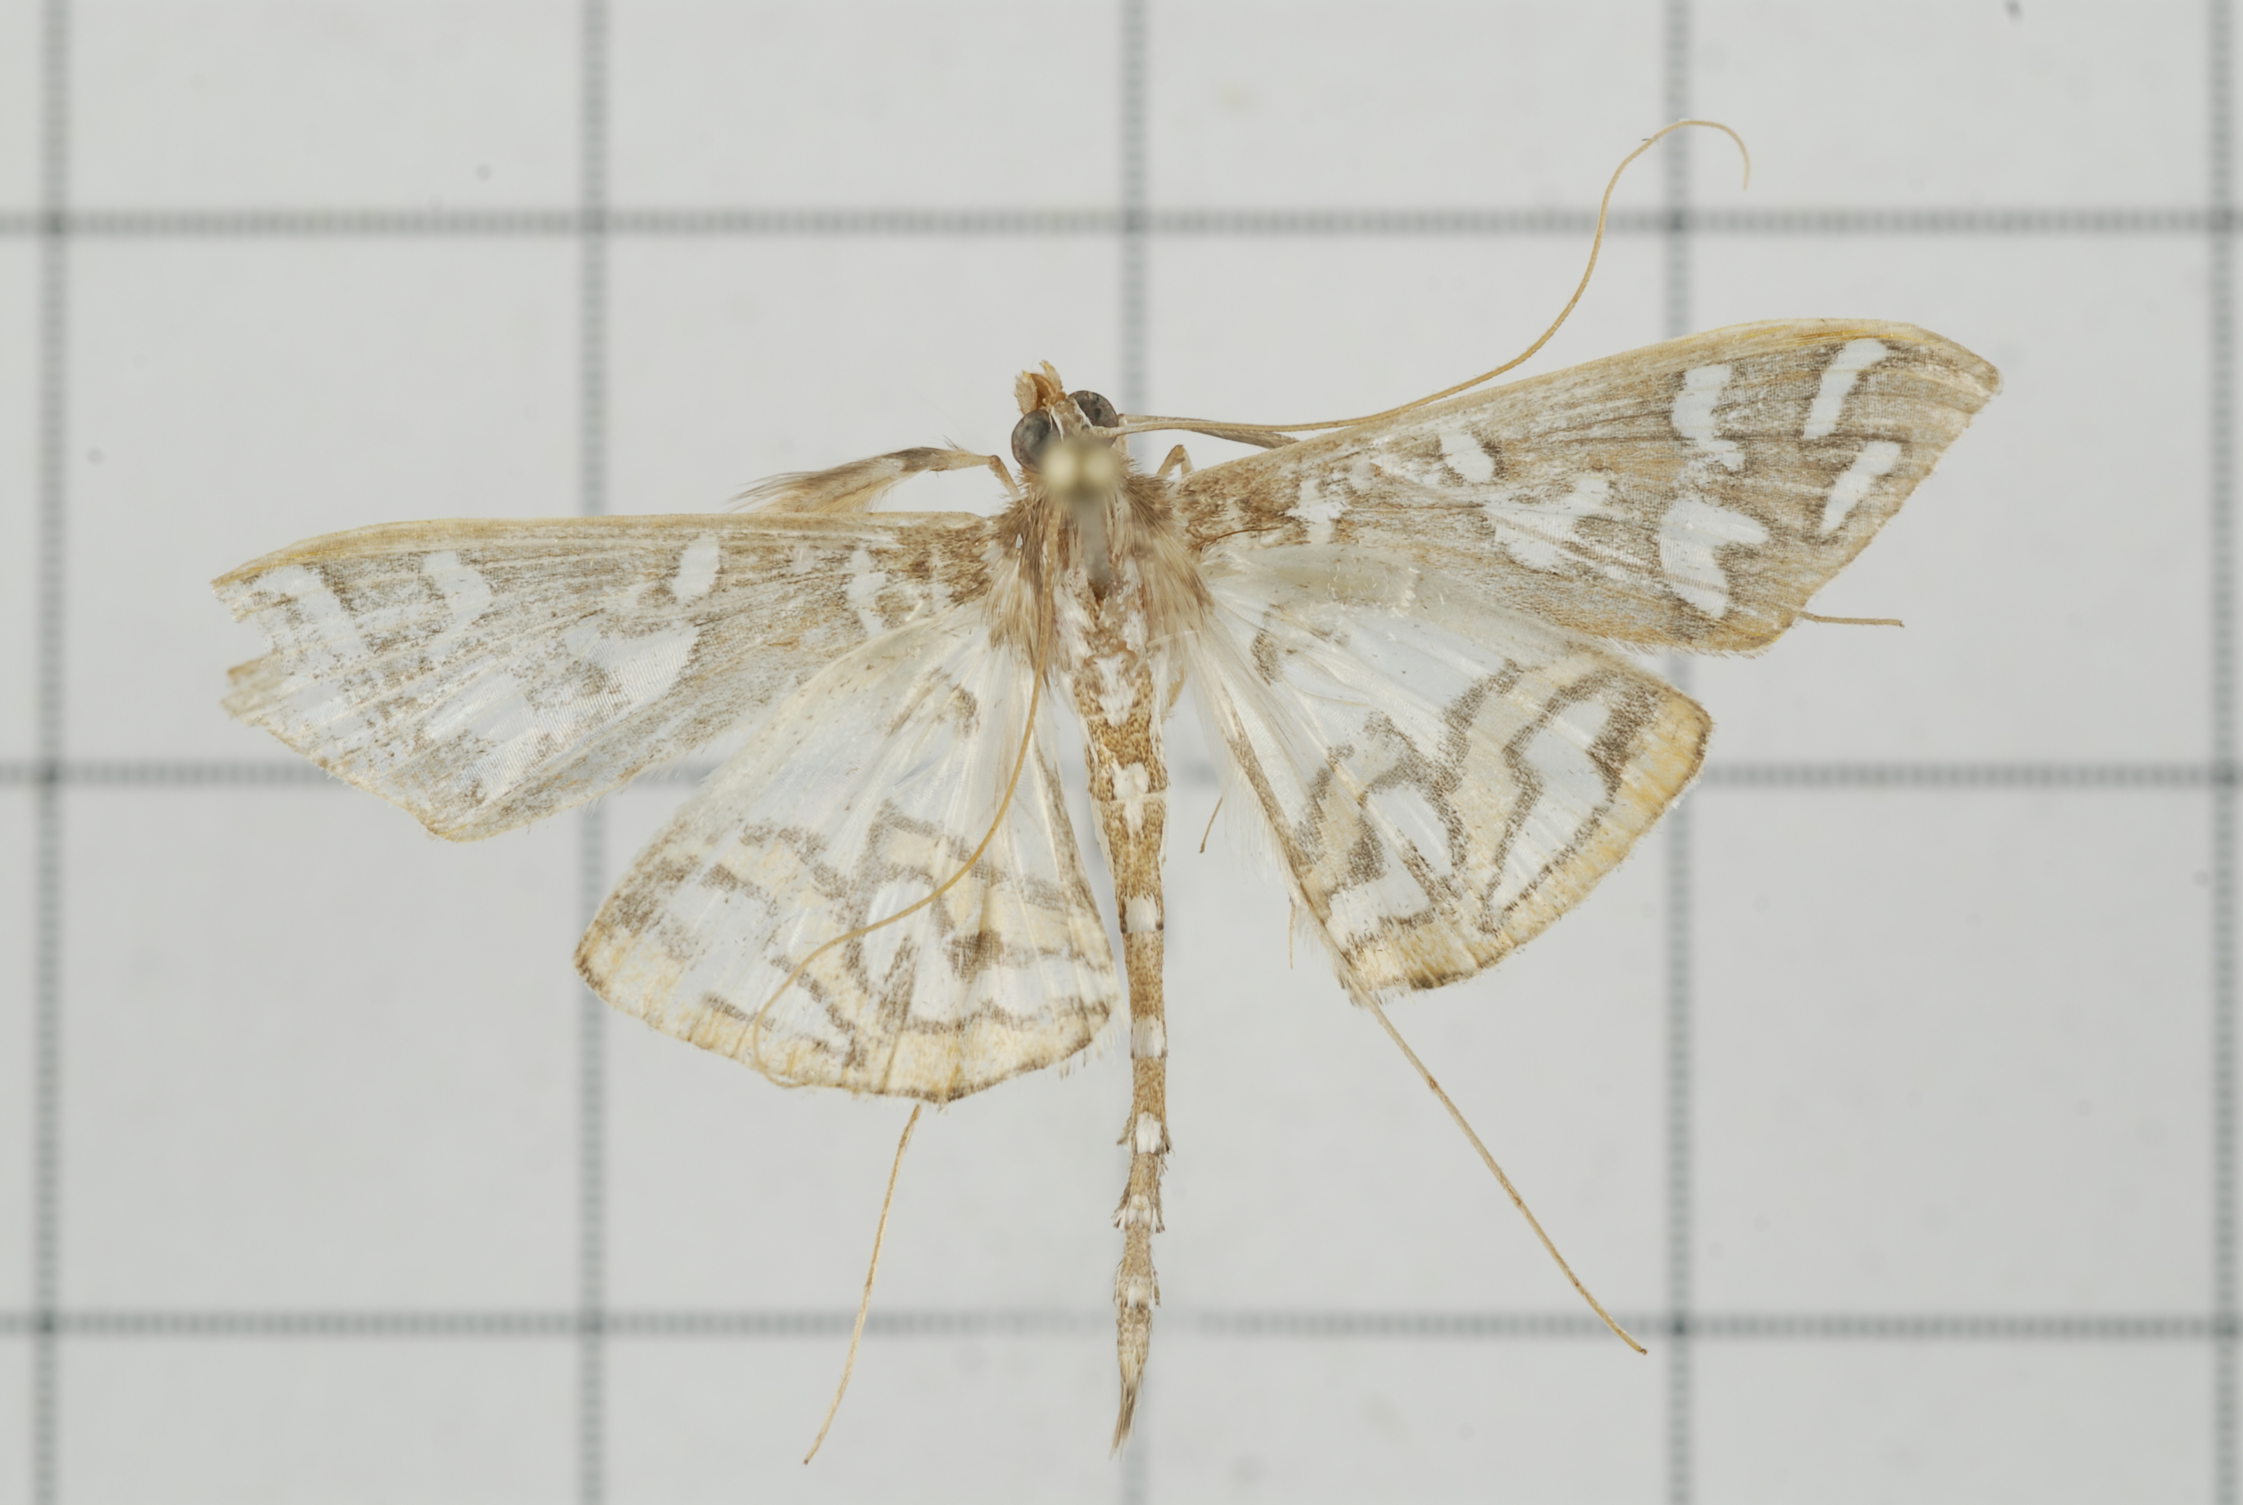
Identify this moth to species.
Nausinoe perspectata
